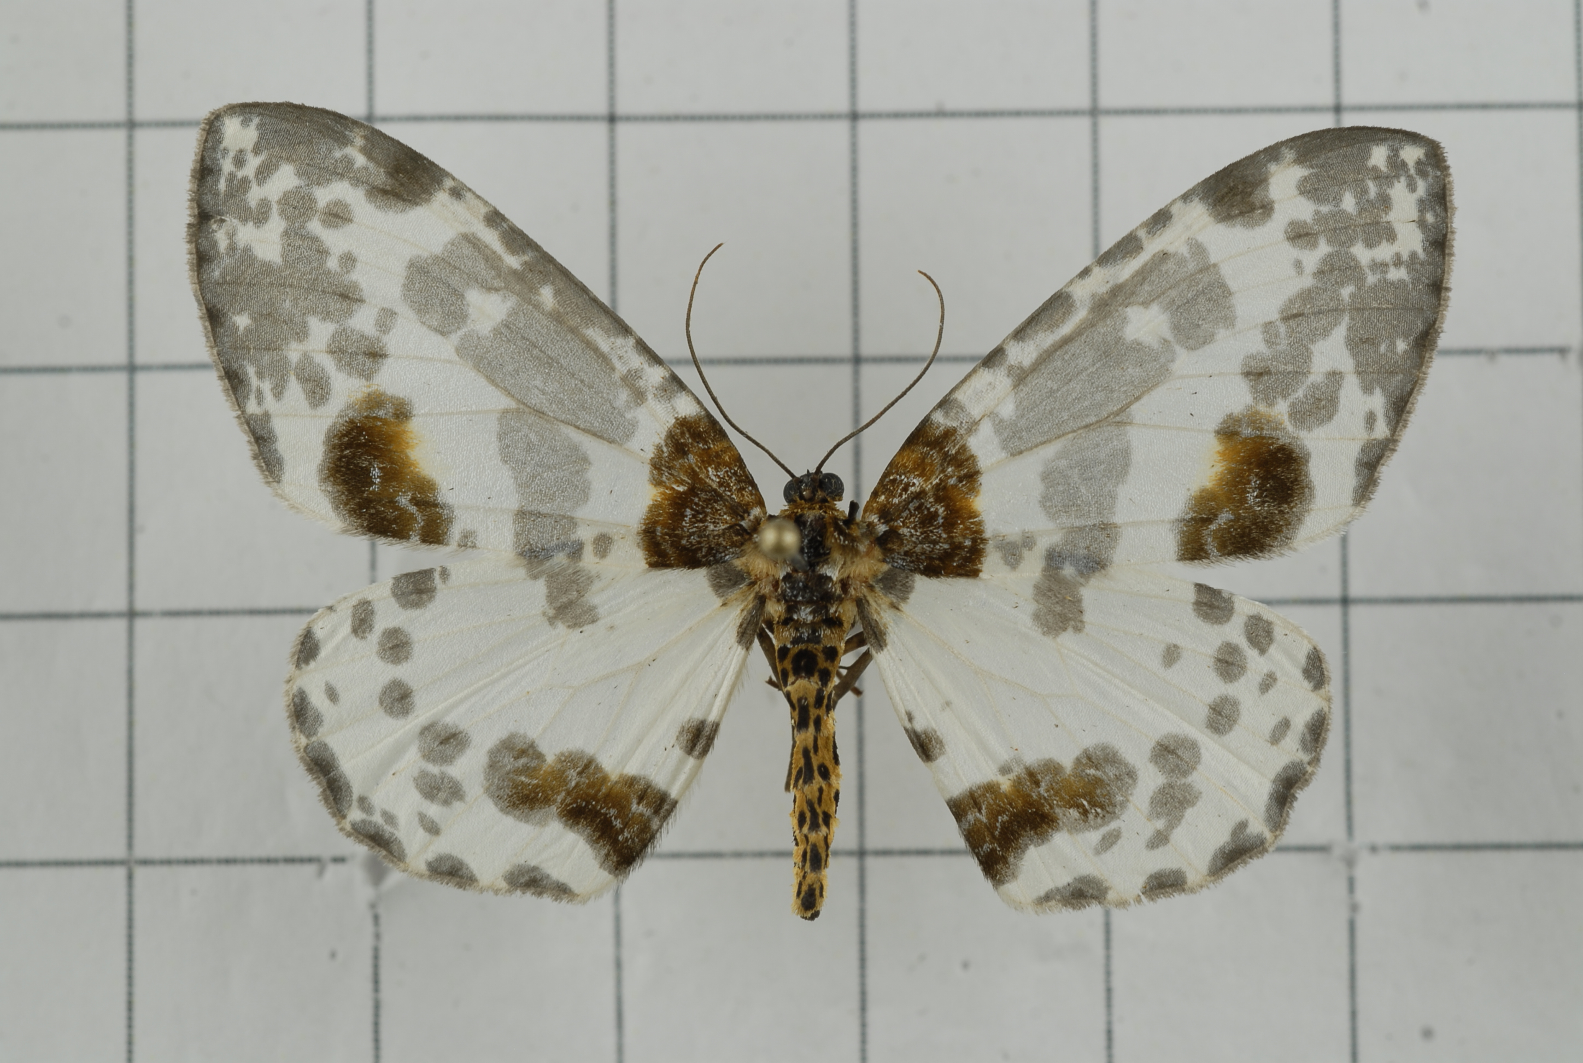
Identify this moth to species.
Abraxas formosilluminata
